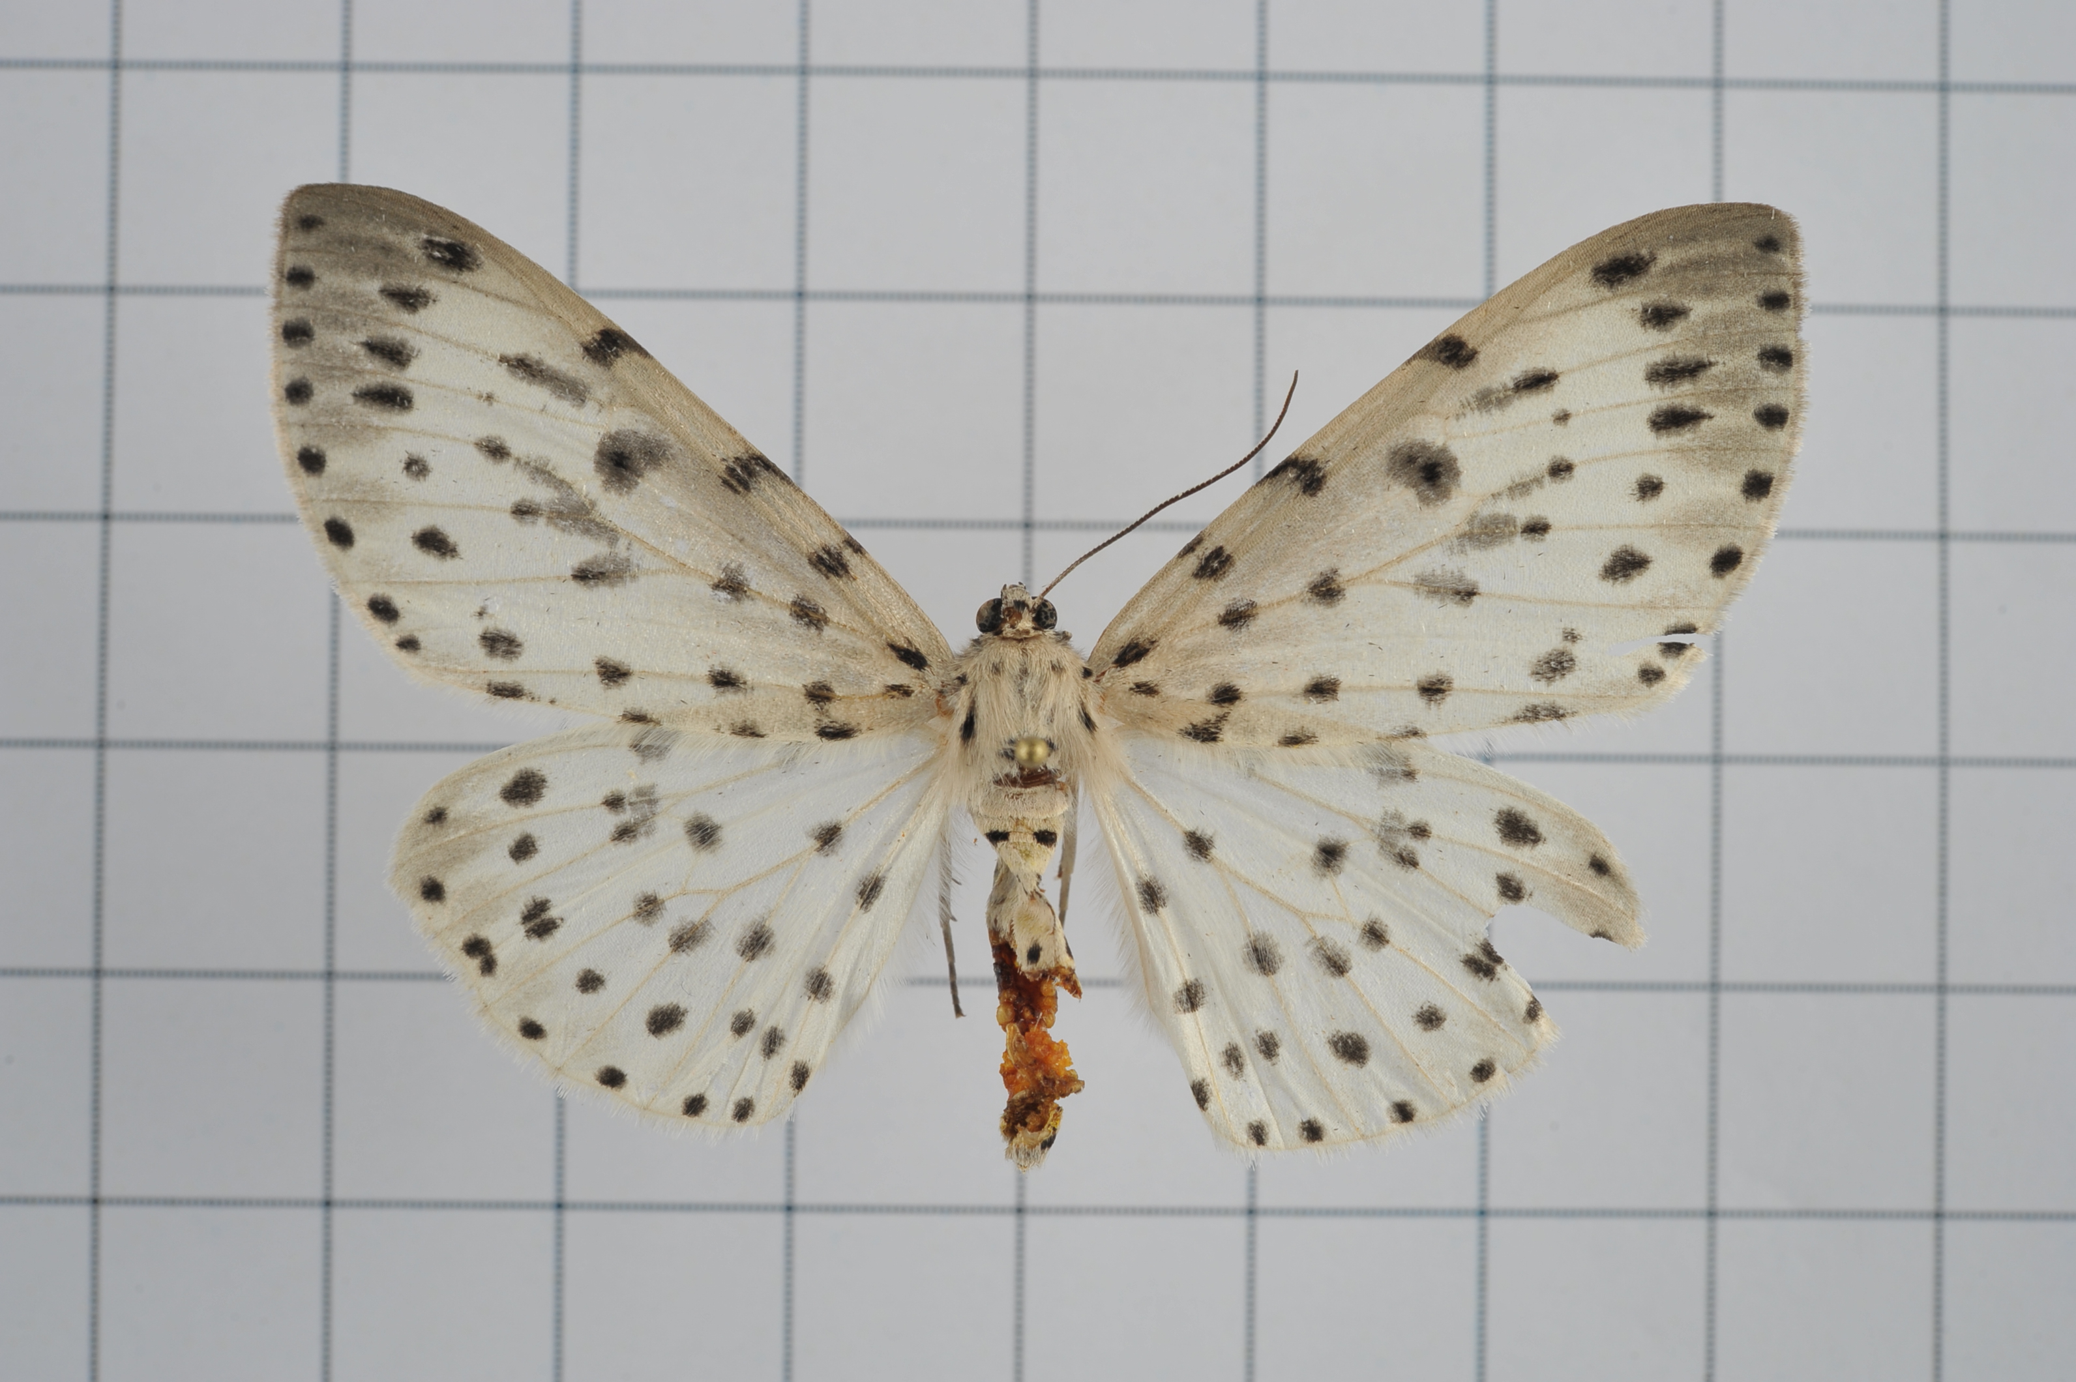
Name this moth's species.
Antipercnia cordiforma
